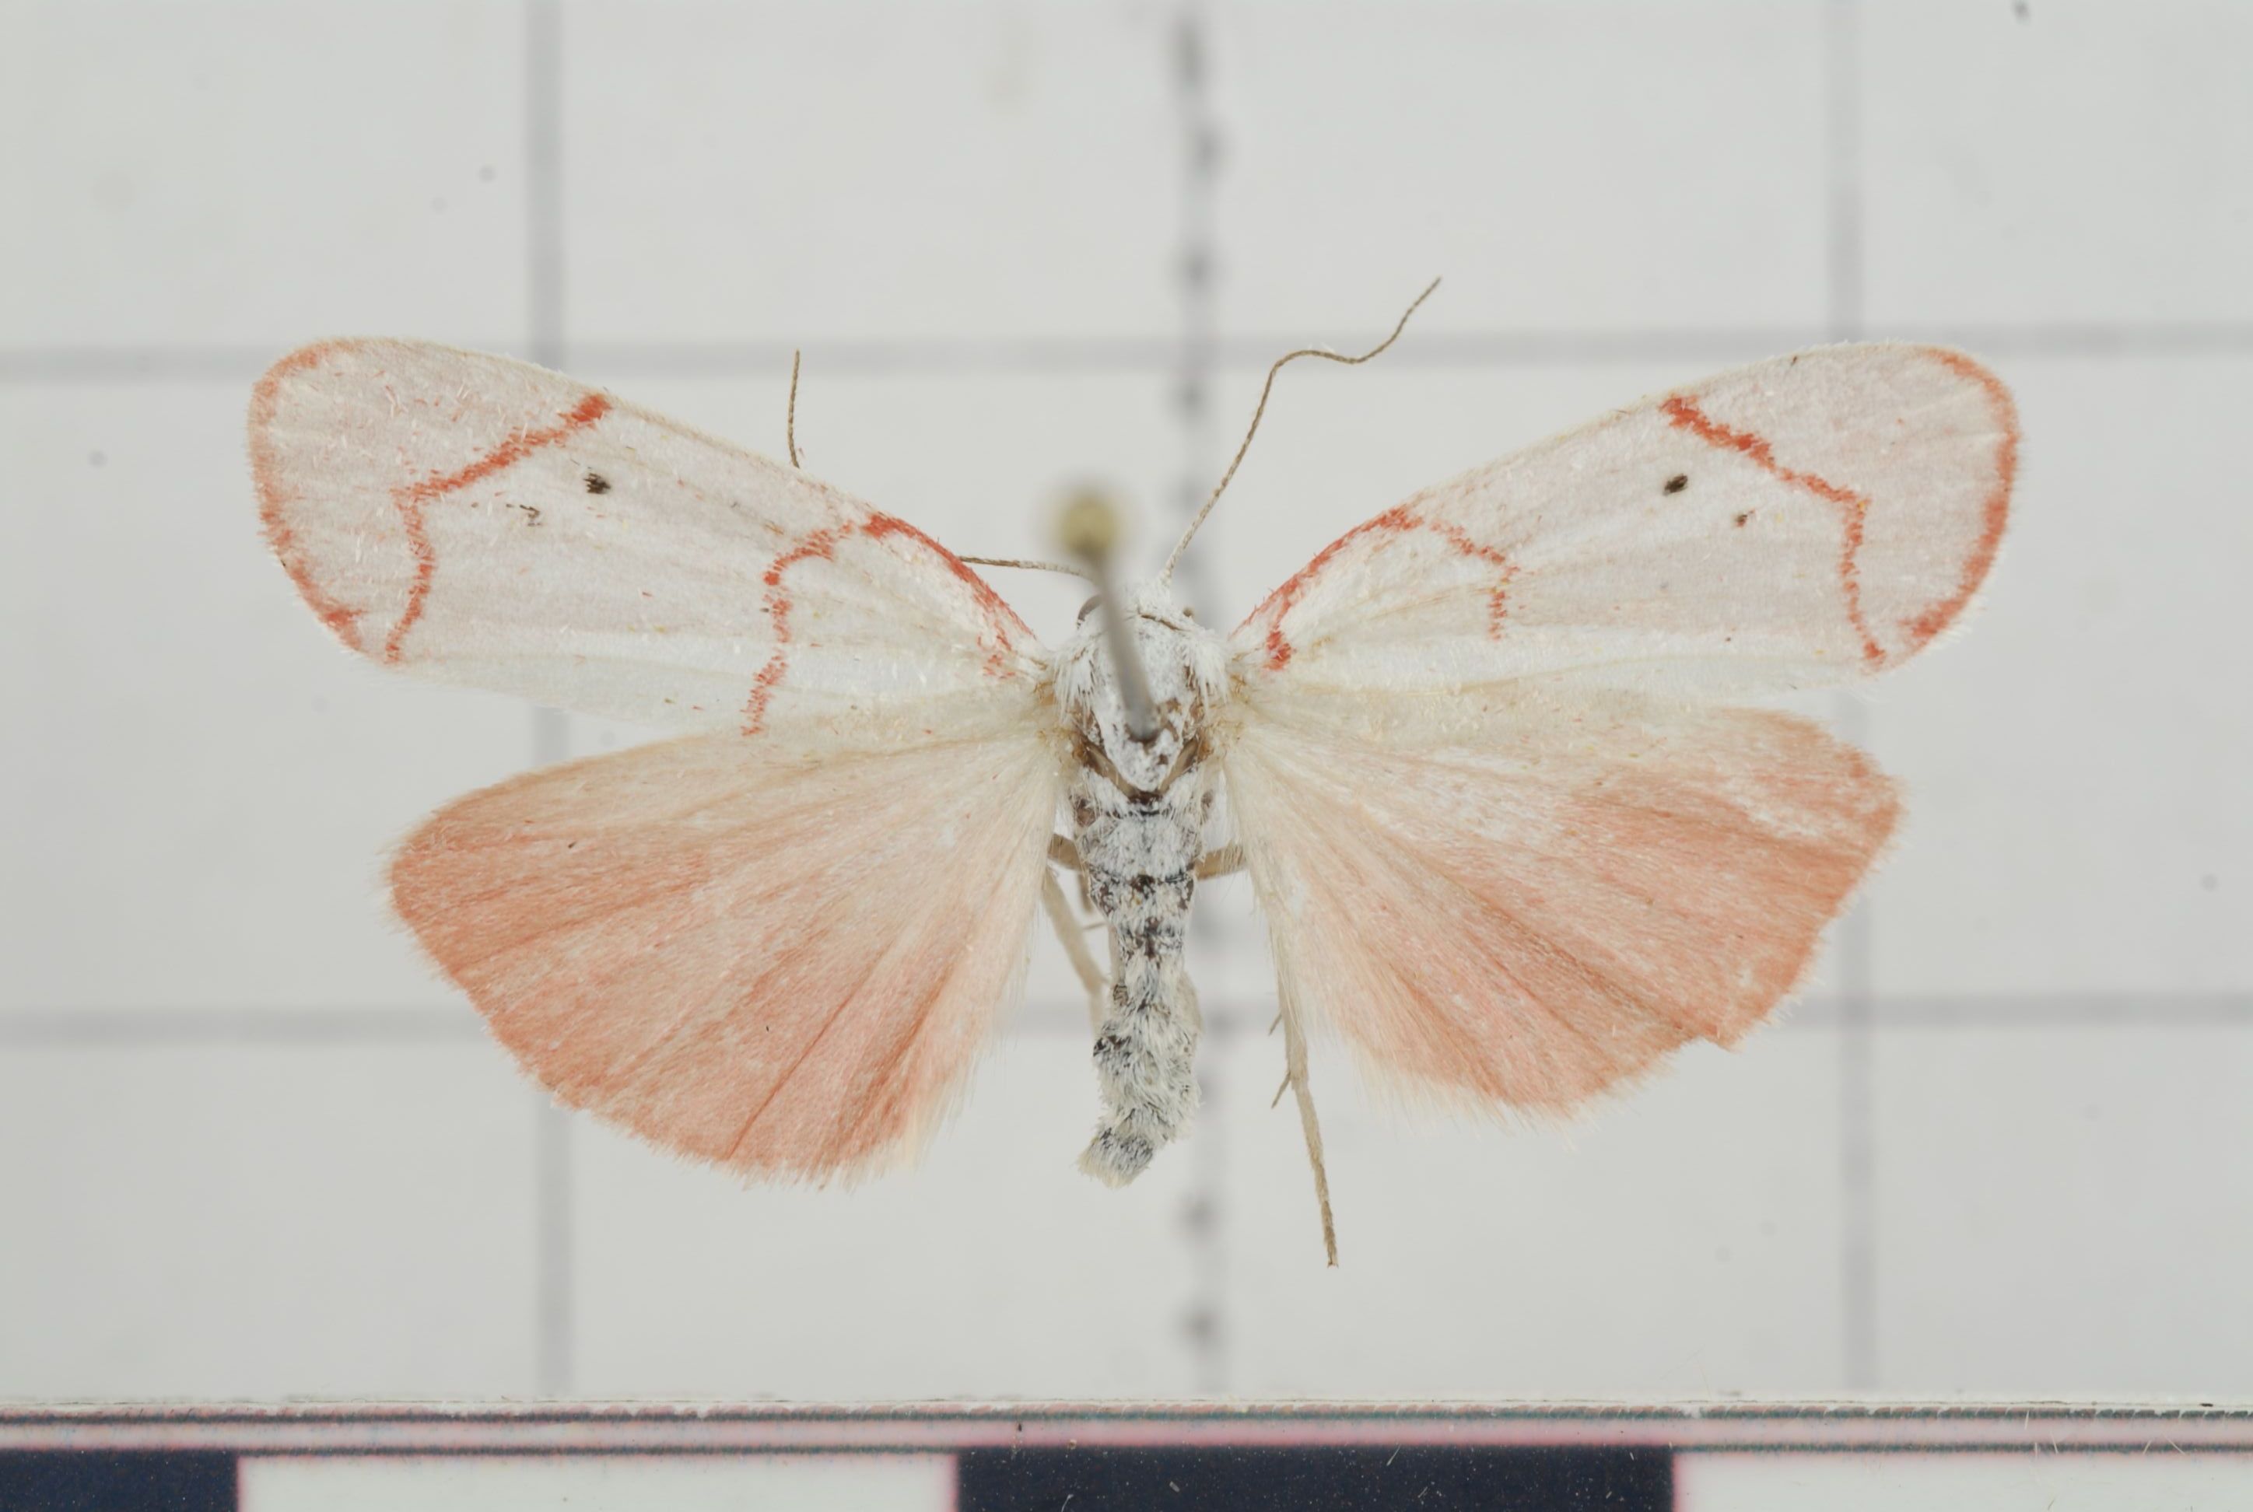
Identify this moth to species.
Cyana sanguinea
